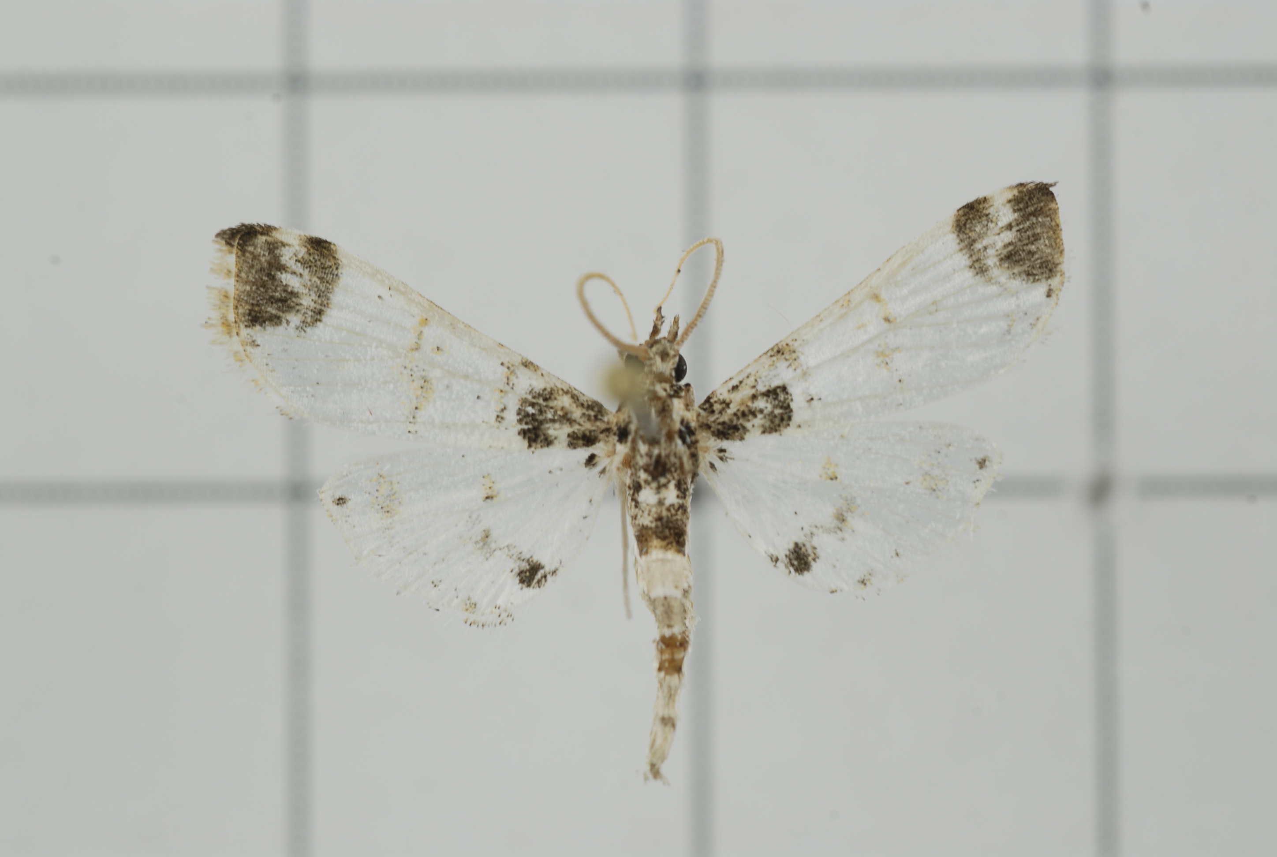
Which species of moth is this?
Analyta apicalis
